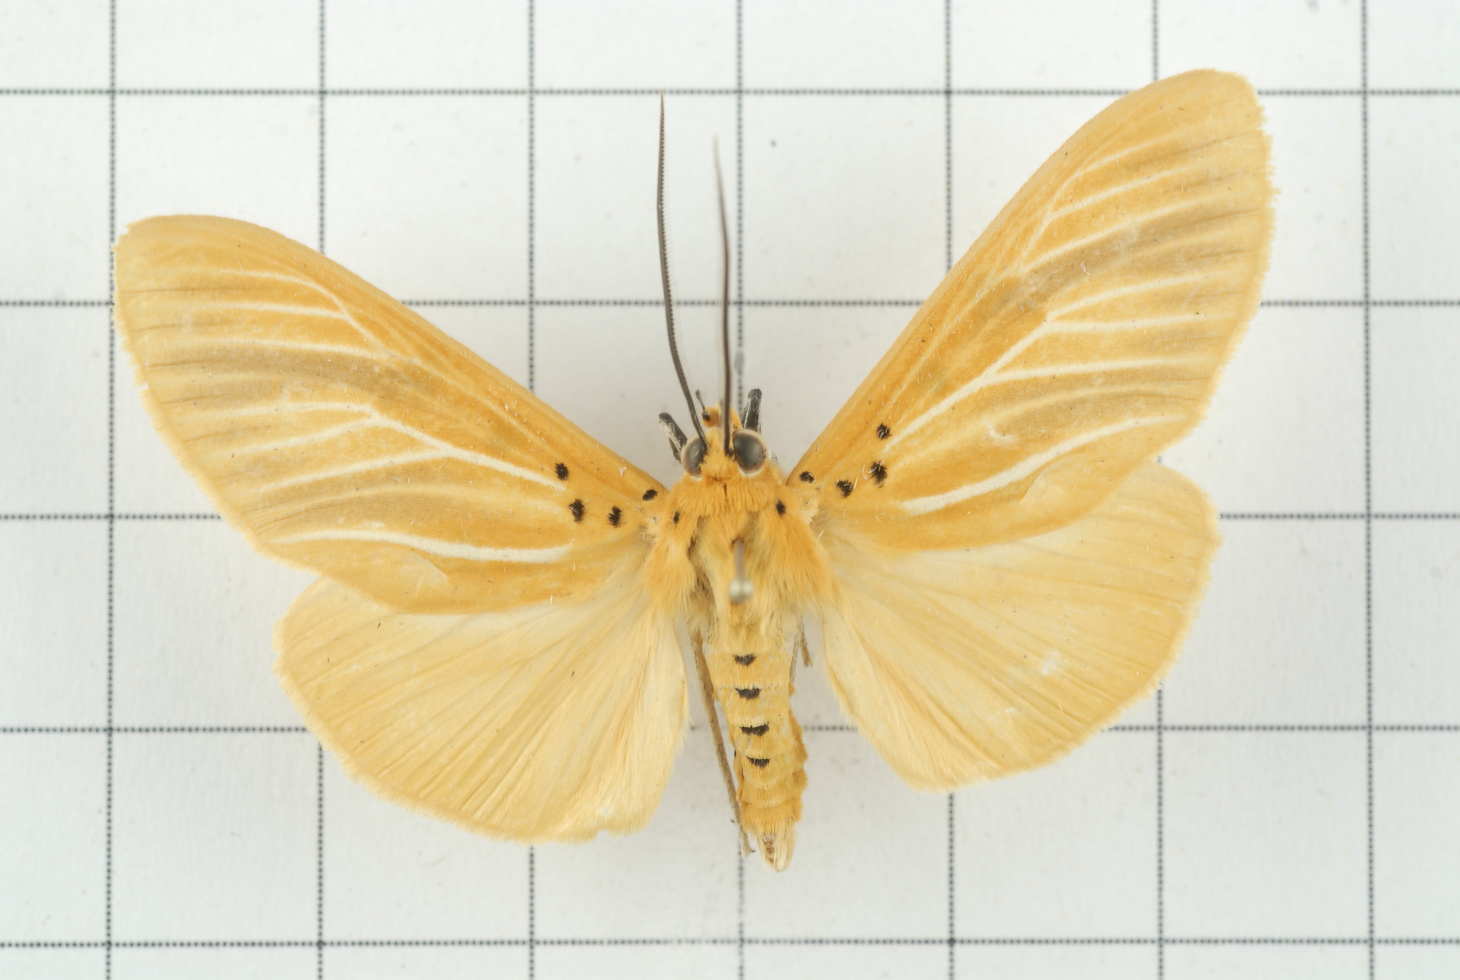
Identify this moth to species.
Asota egens confinis
